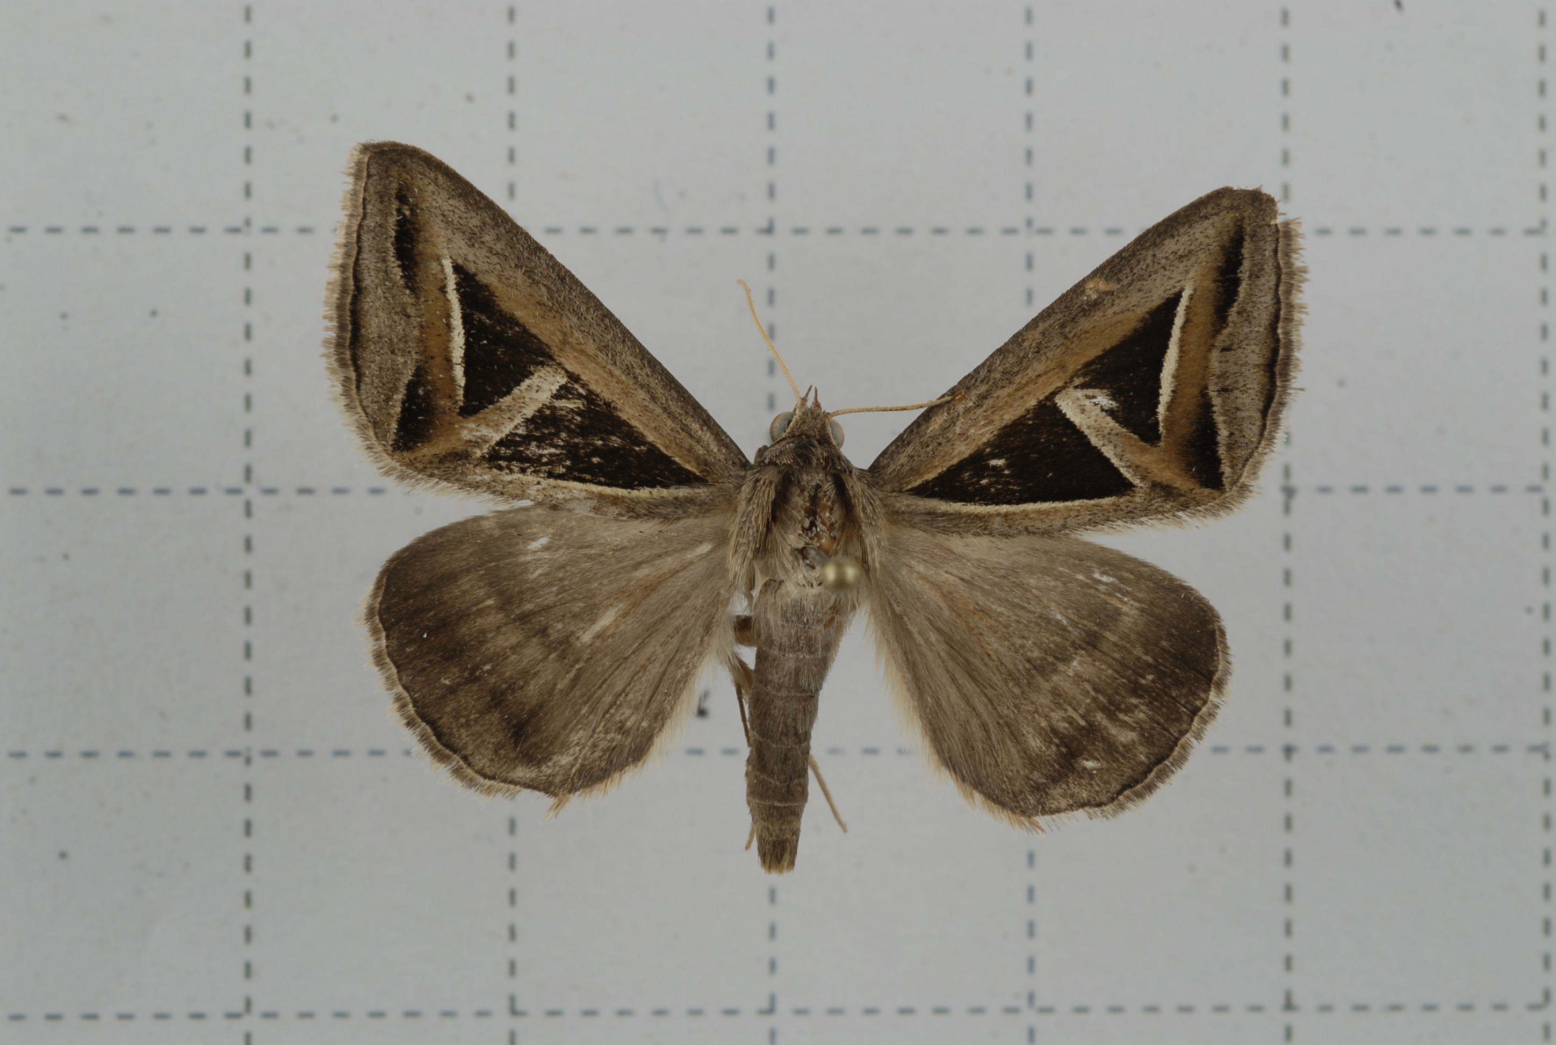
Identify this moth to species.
Trigonodes hyppasia
